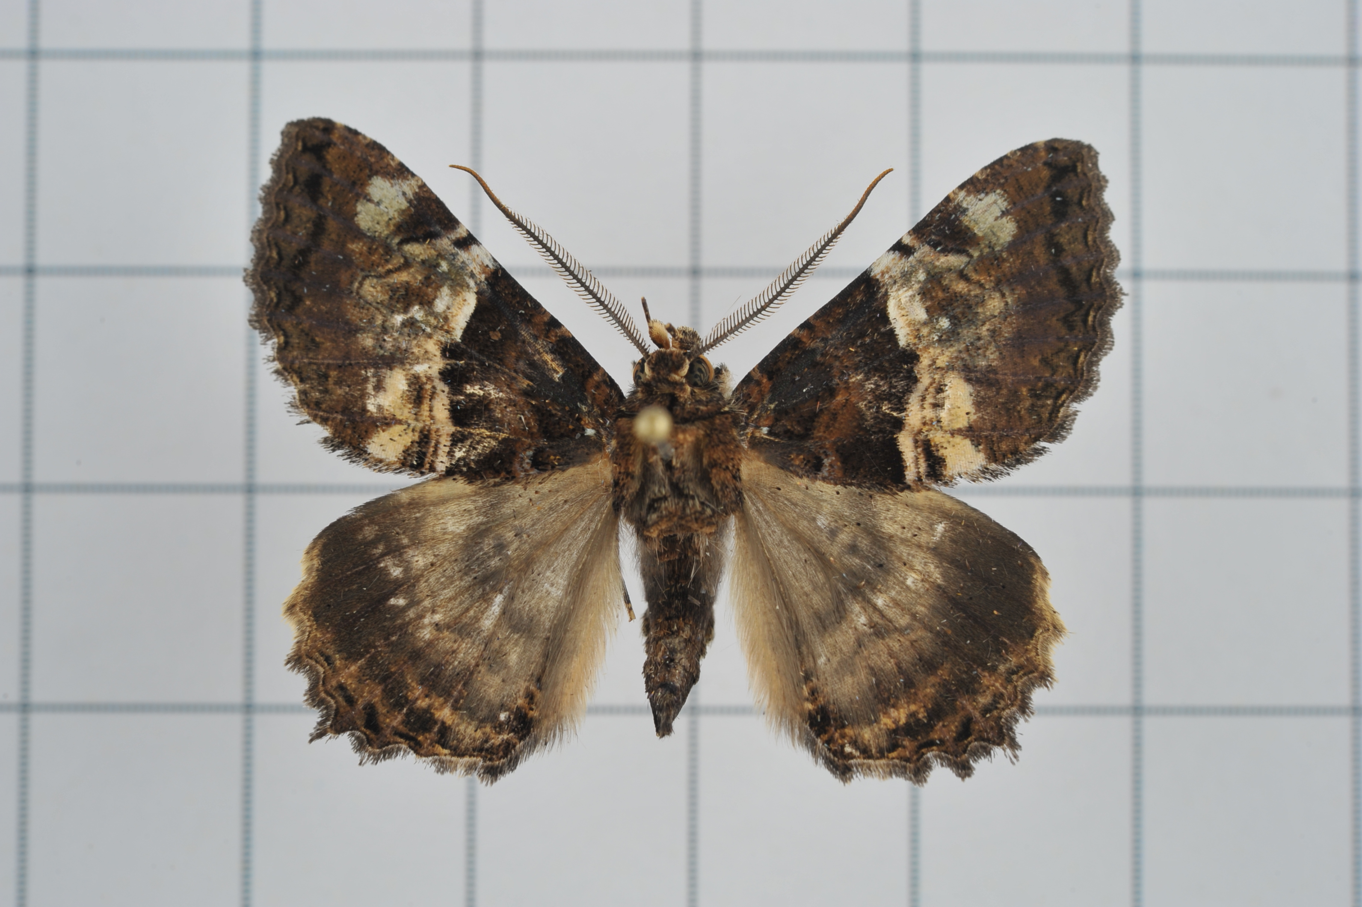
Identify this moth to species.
Daddala lucilla
